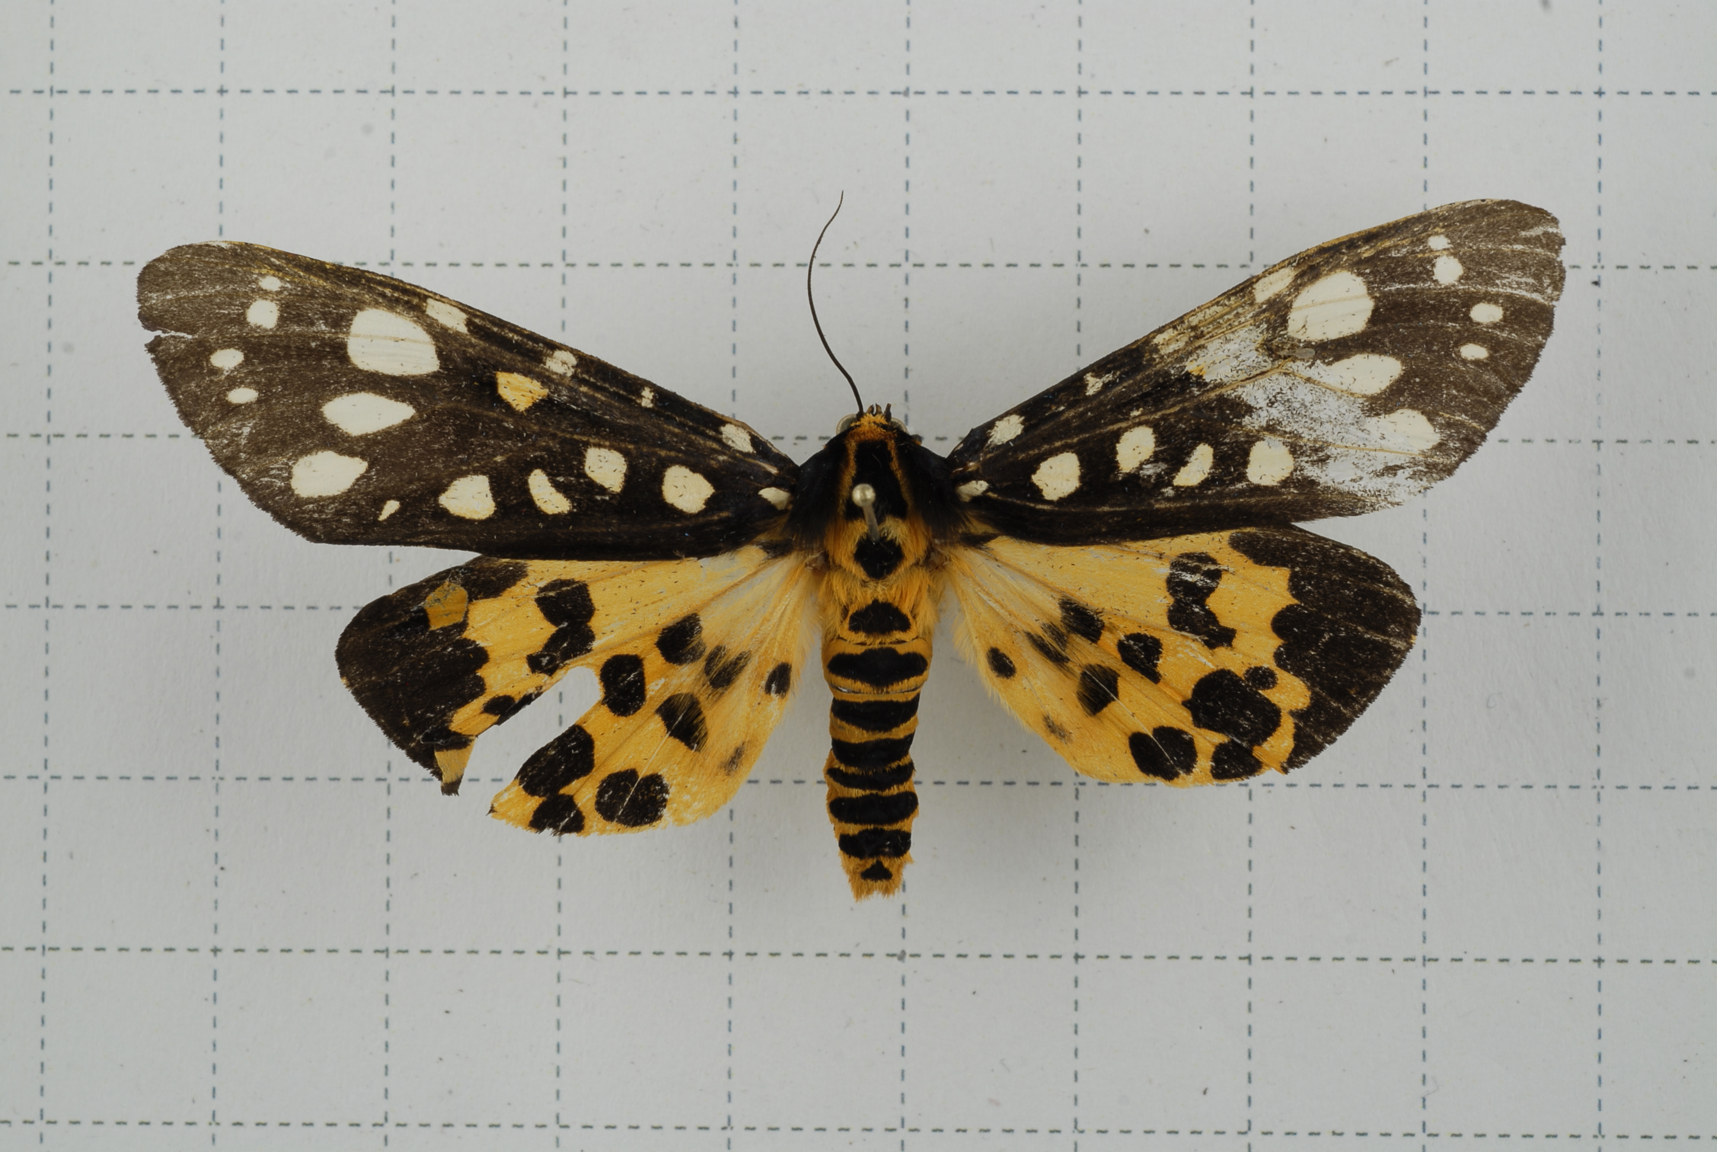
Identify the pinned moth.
Aglaomorpha histrio formosana
